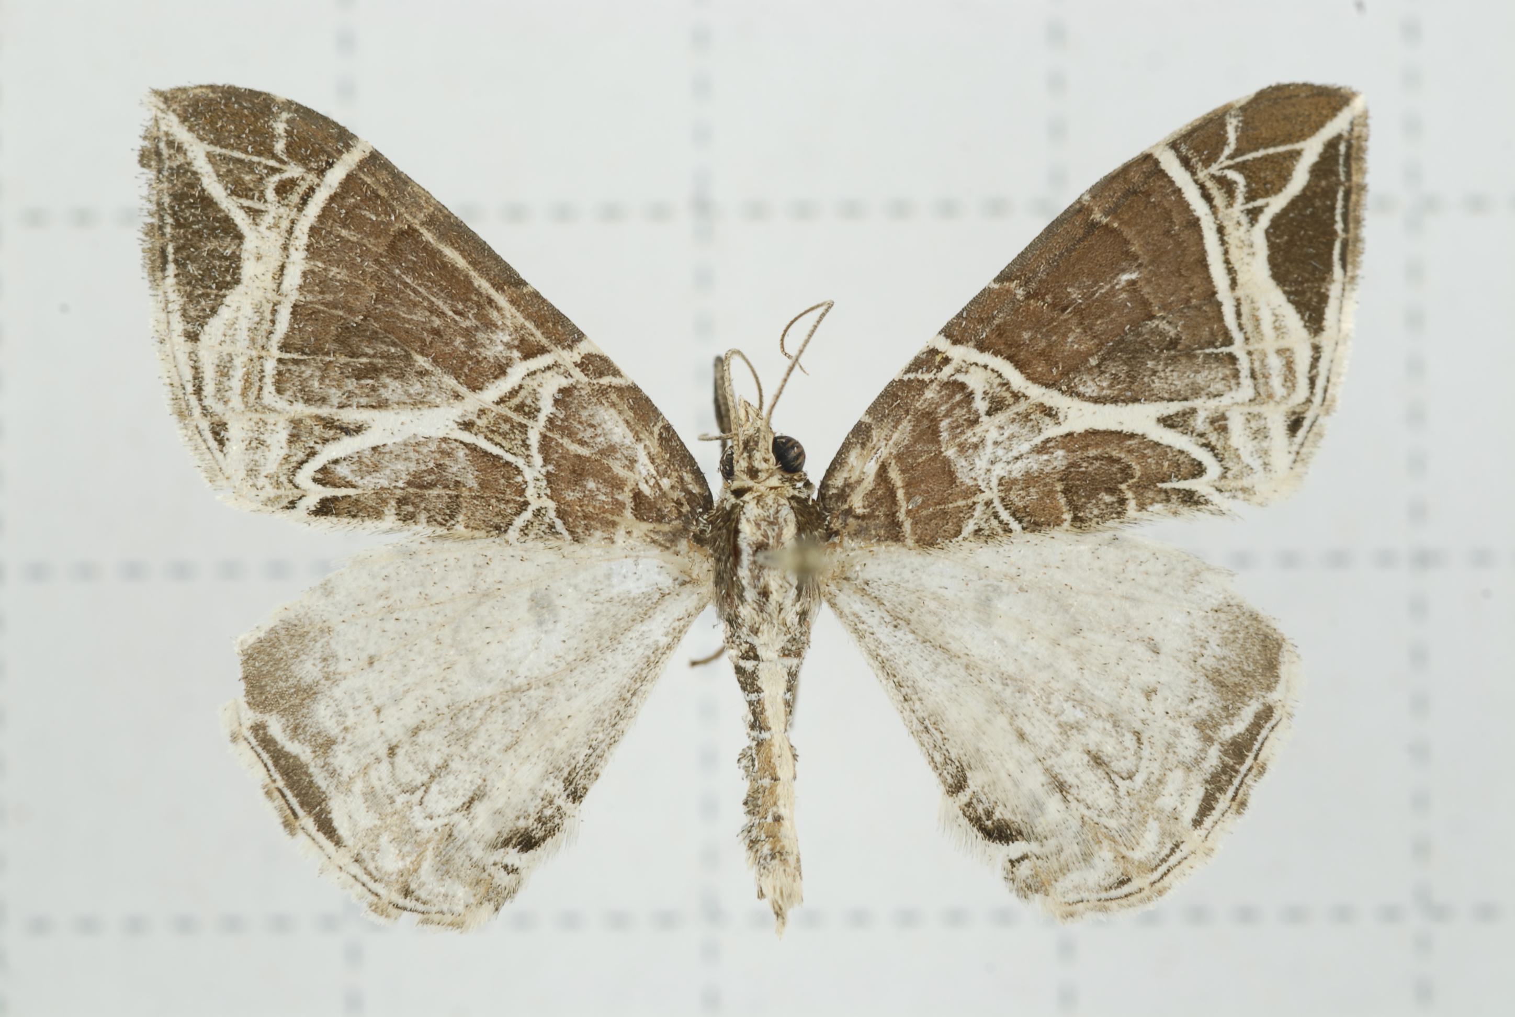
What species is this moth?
Ecliptopera benigna
